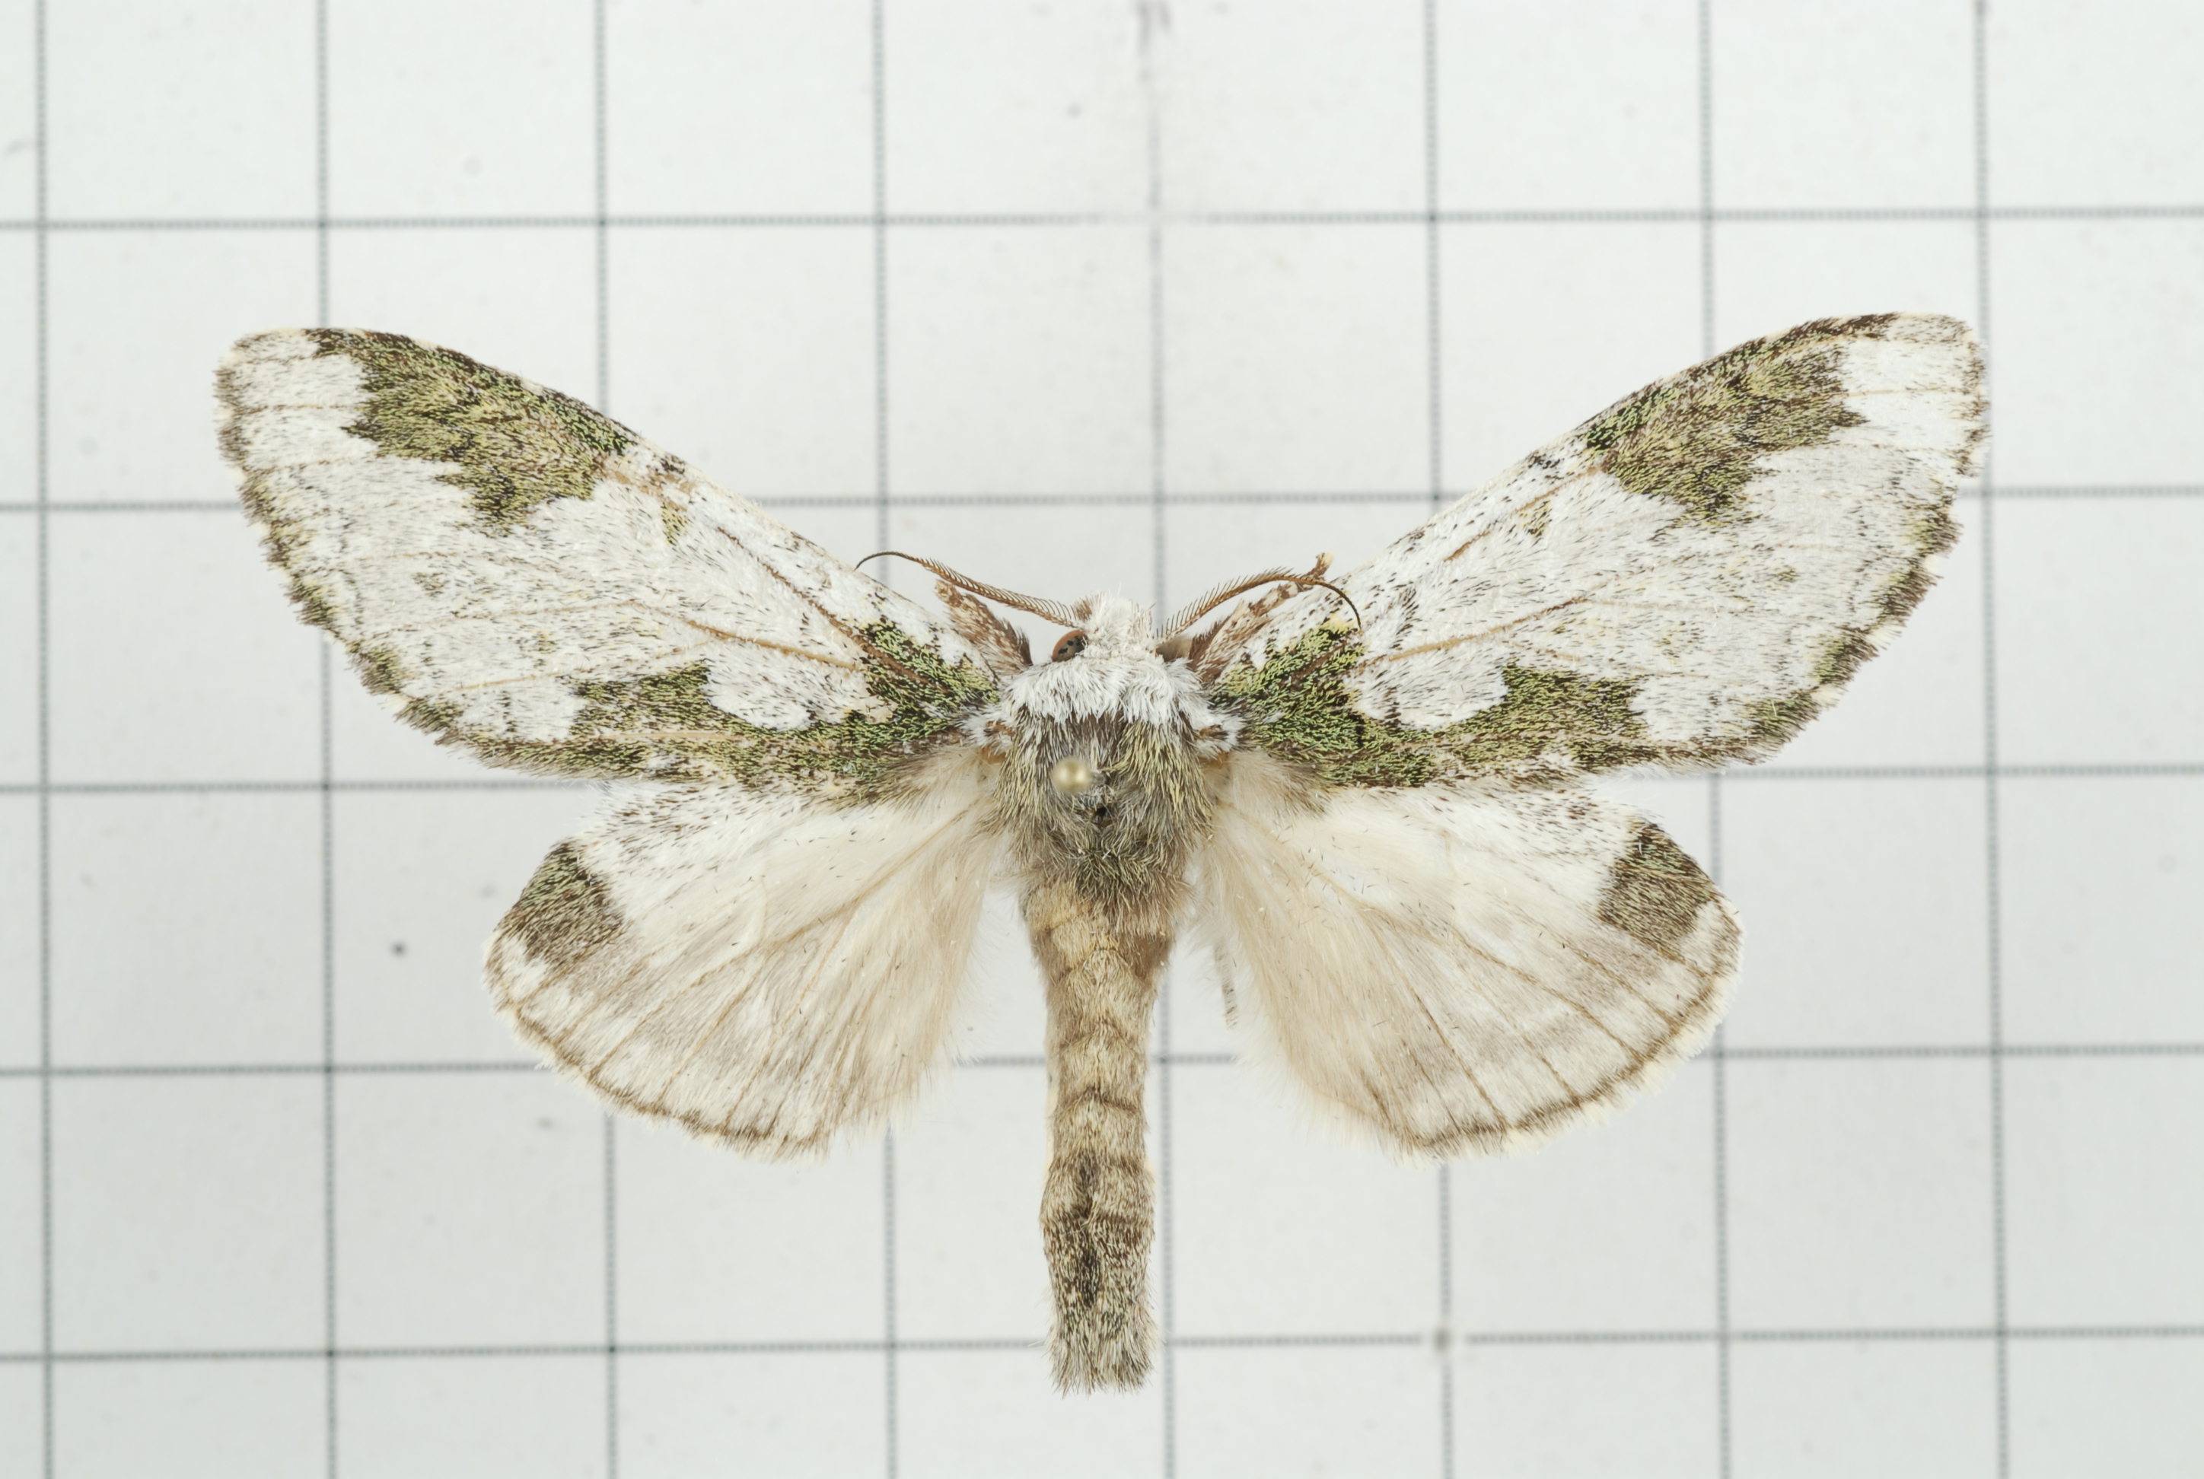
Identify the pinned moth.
Syntypistis comatus
